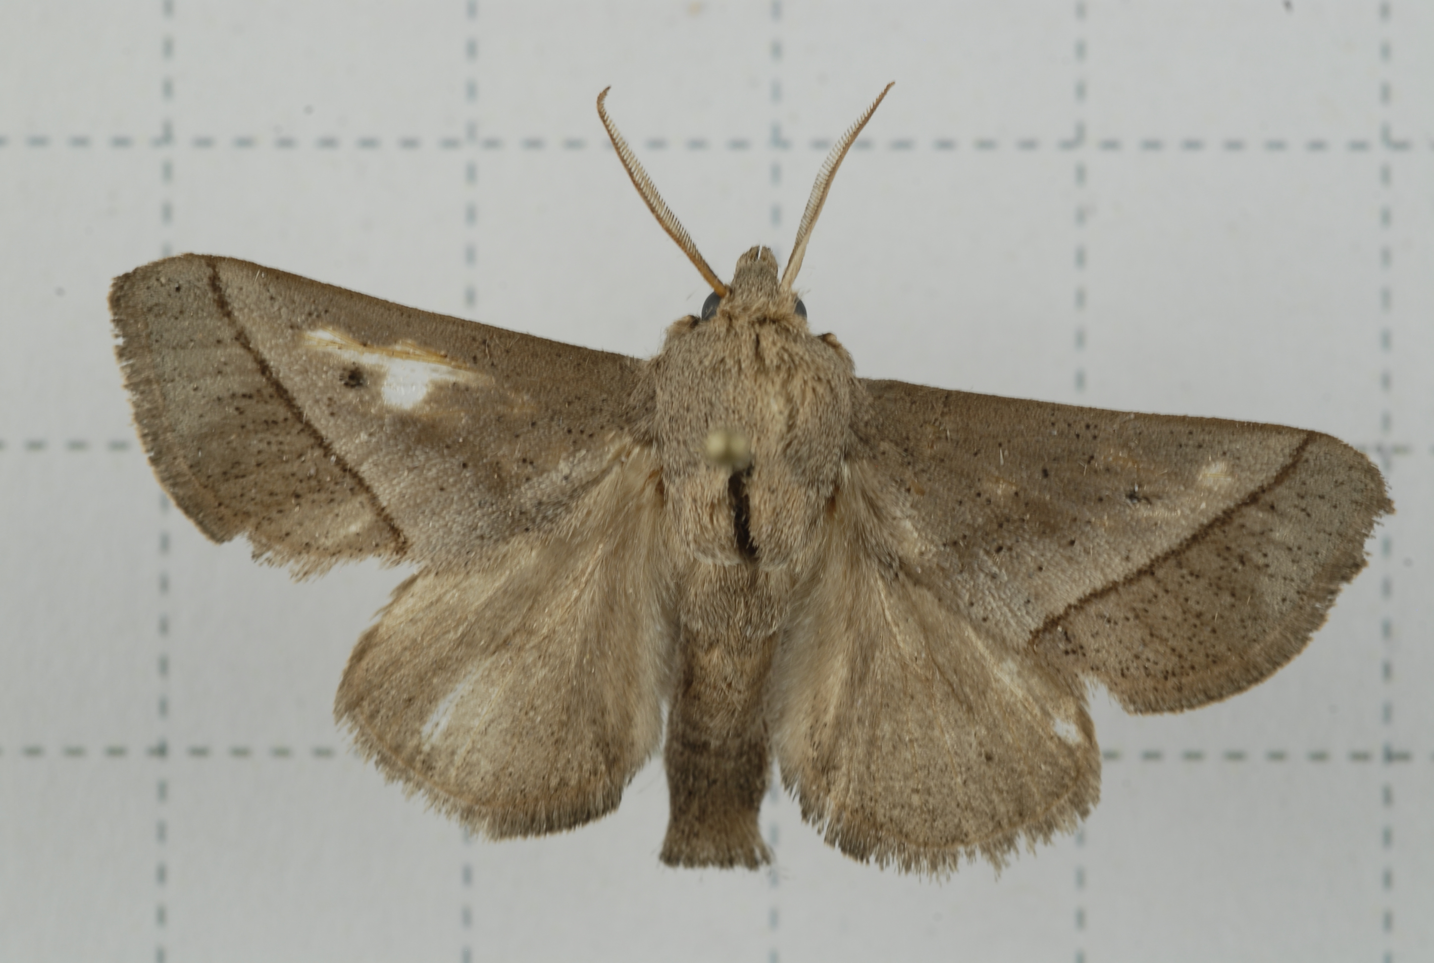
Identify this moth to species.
Thosea sinensis
